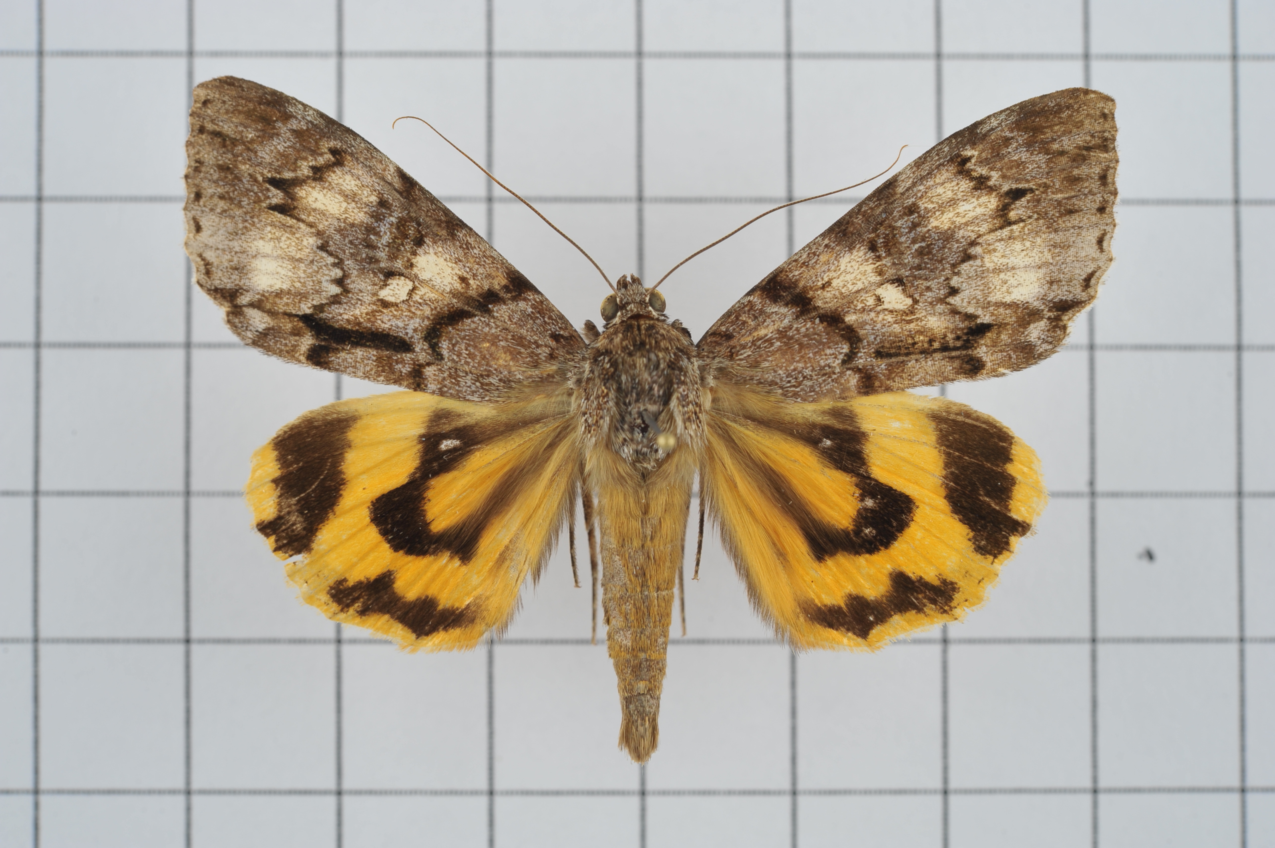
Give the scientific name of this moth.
Catocala wushensis
